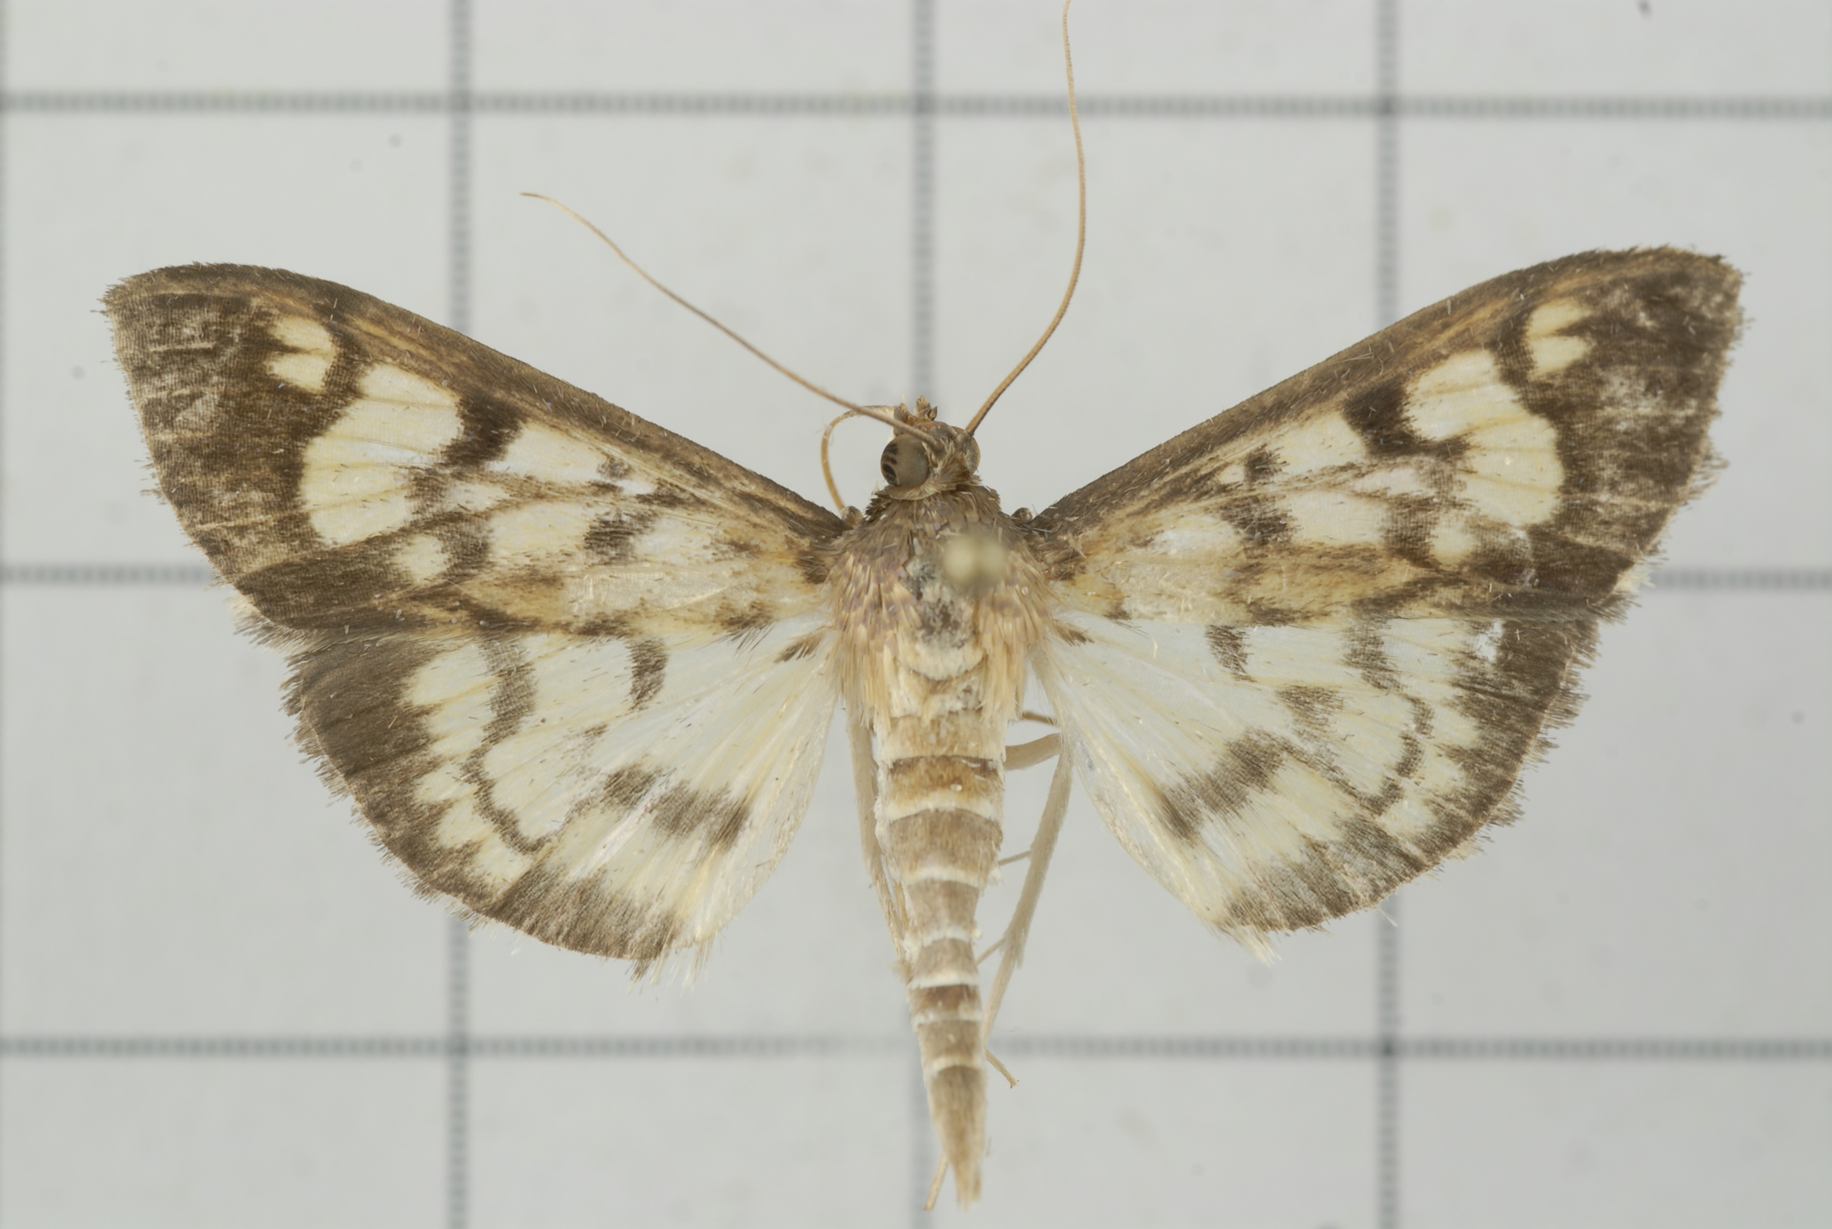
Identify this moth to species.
Syllepte taiwanalis
